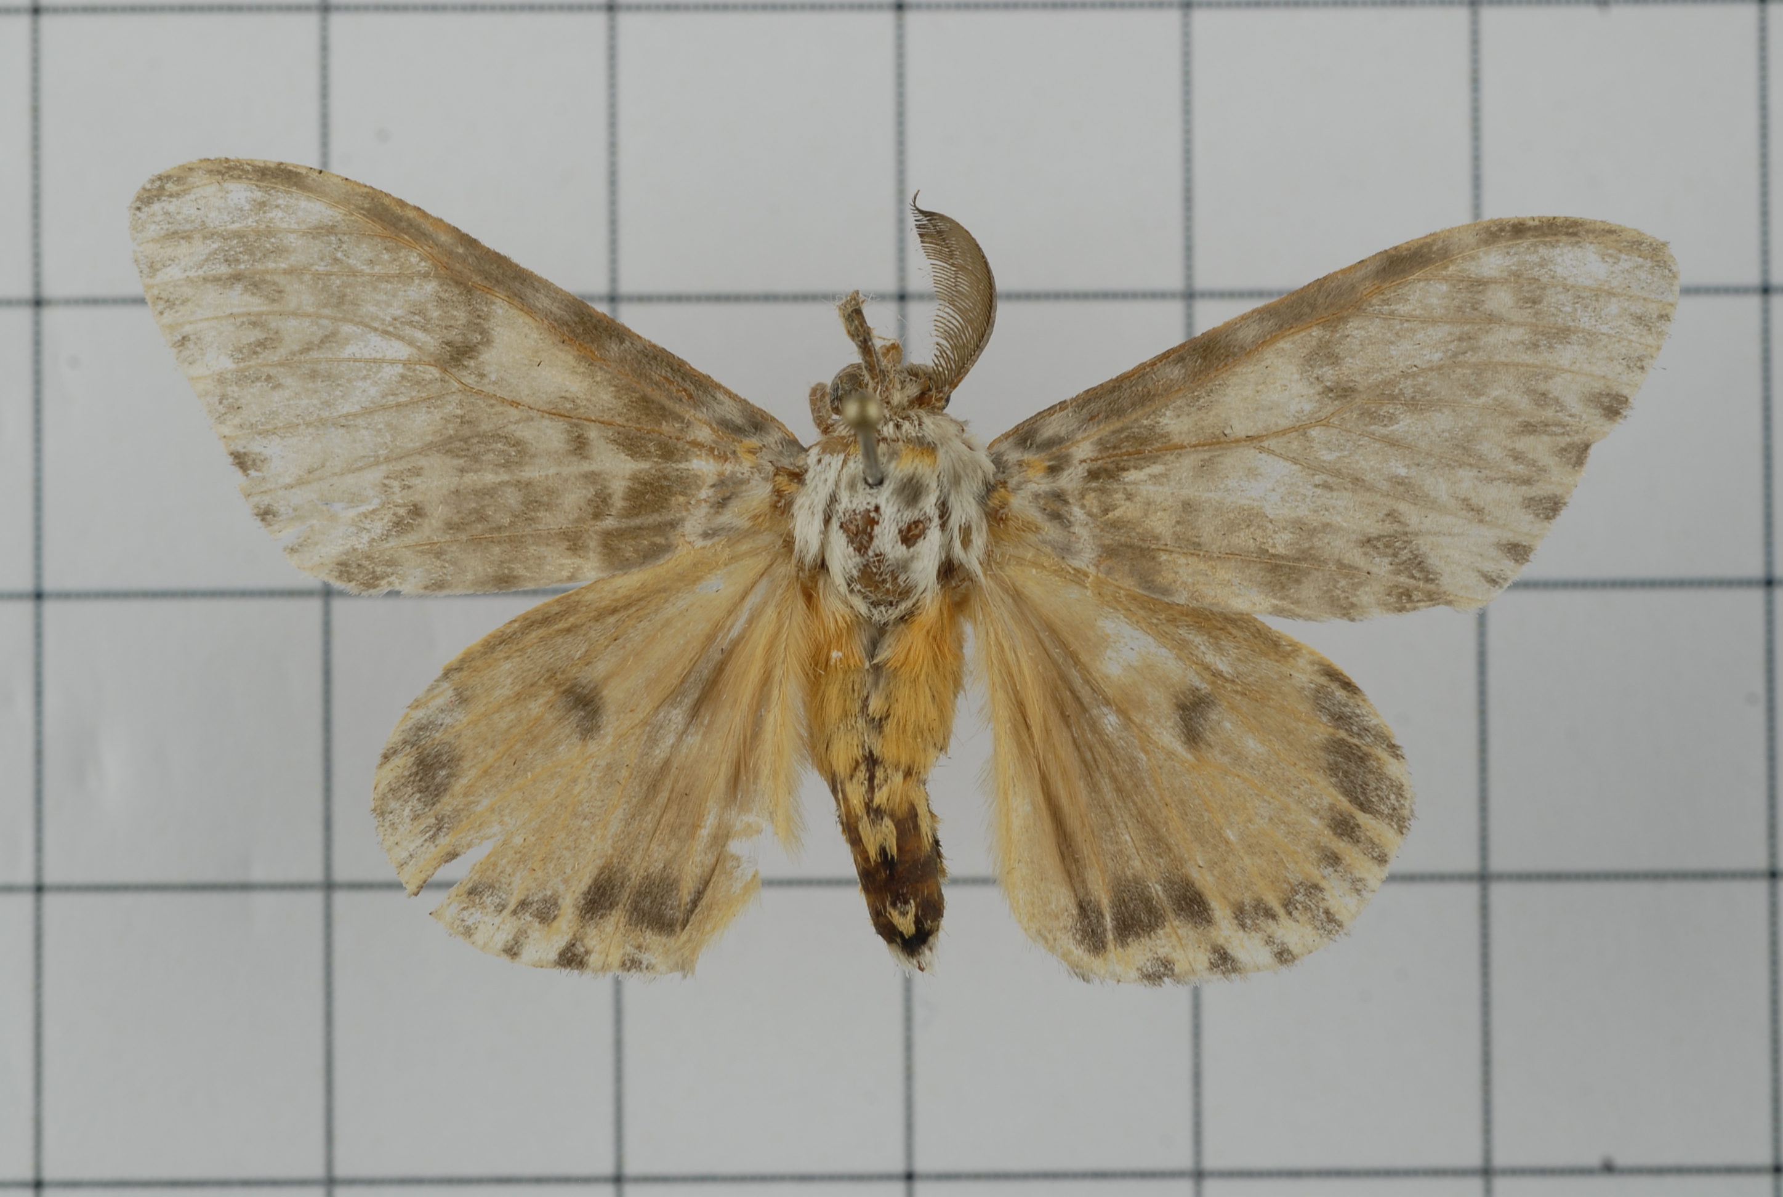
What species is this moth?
Lymantria mathura subpallida
